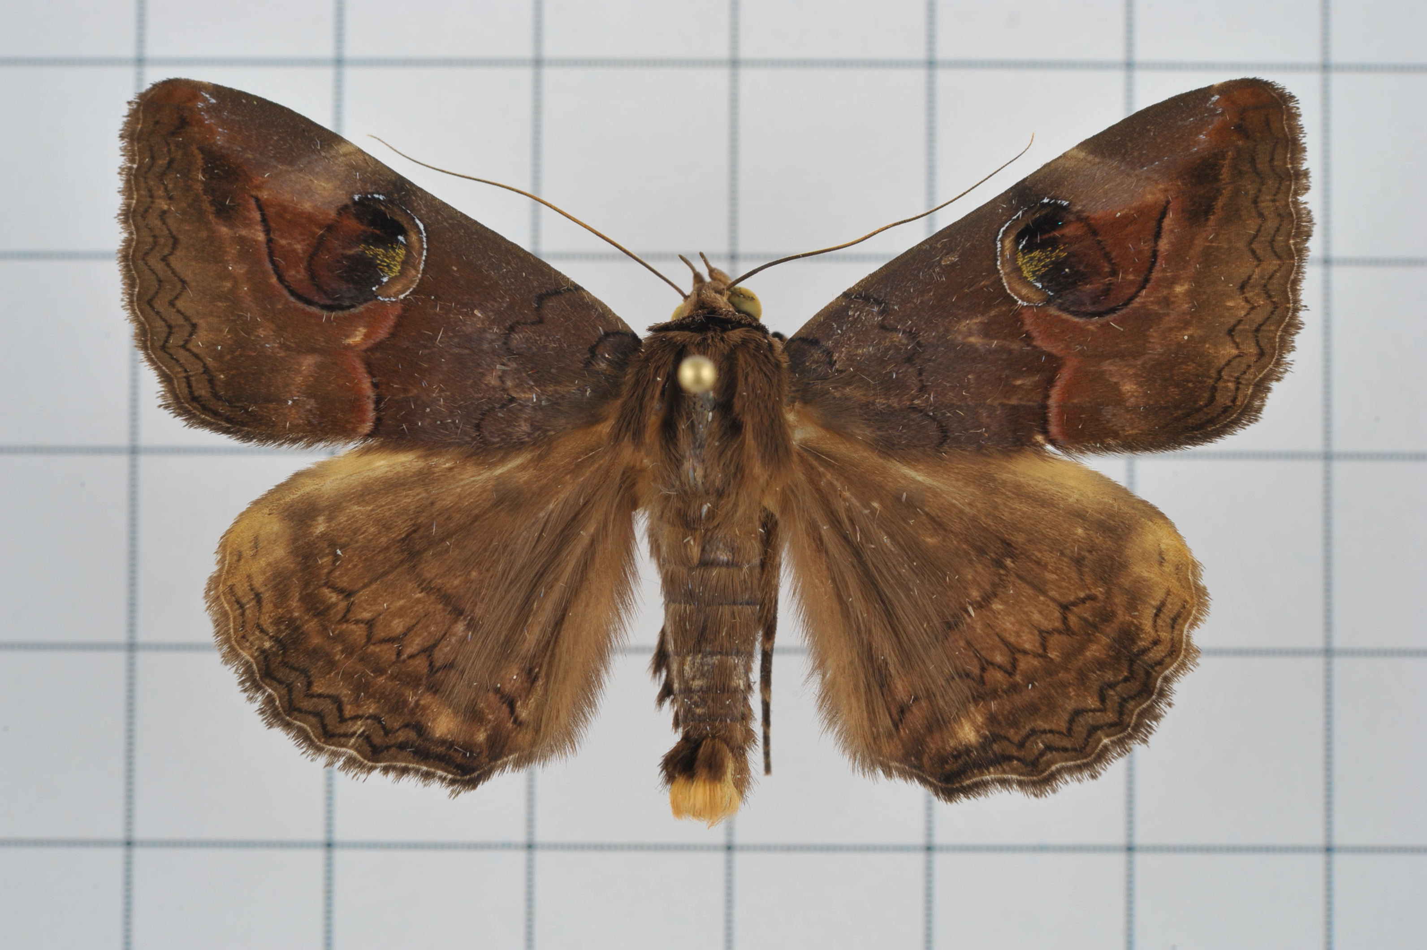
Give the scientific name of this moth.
Ommatophora luminosa
